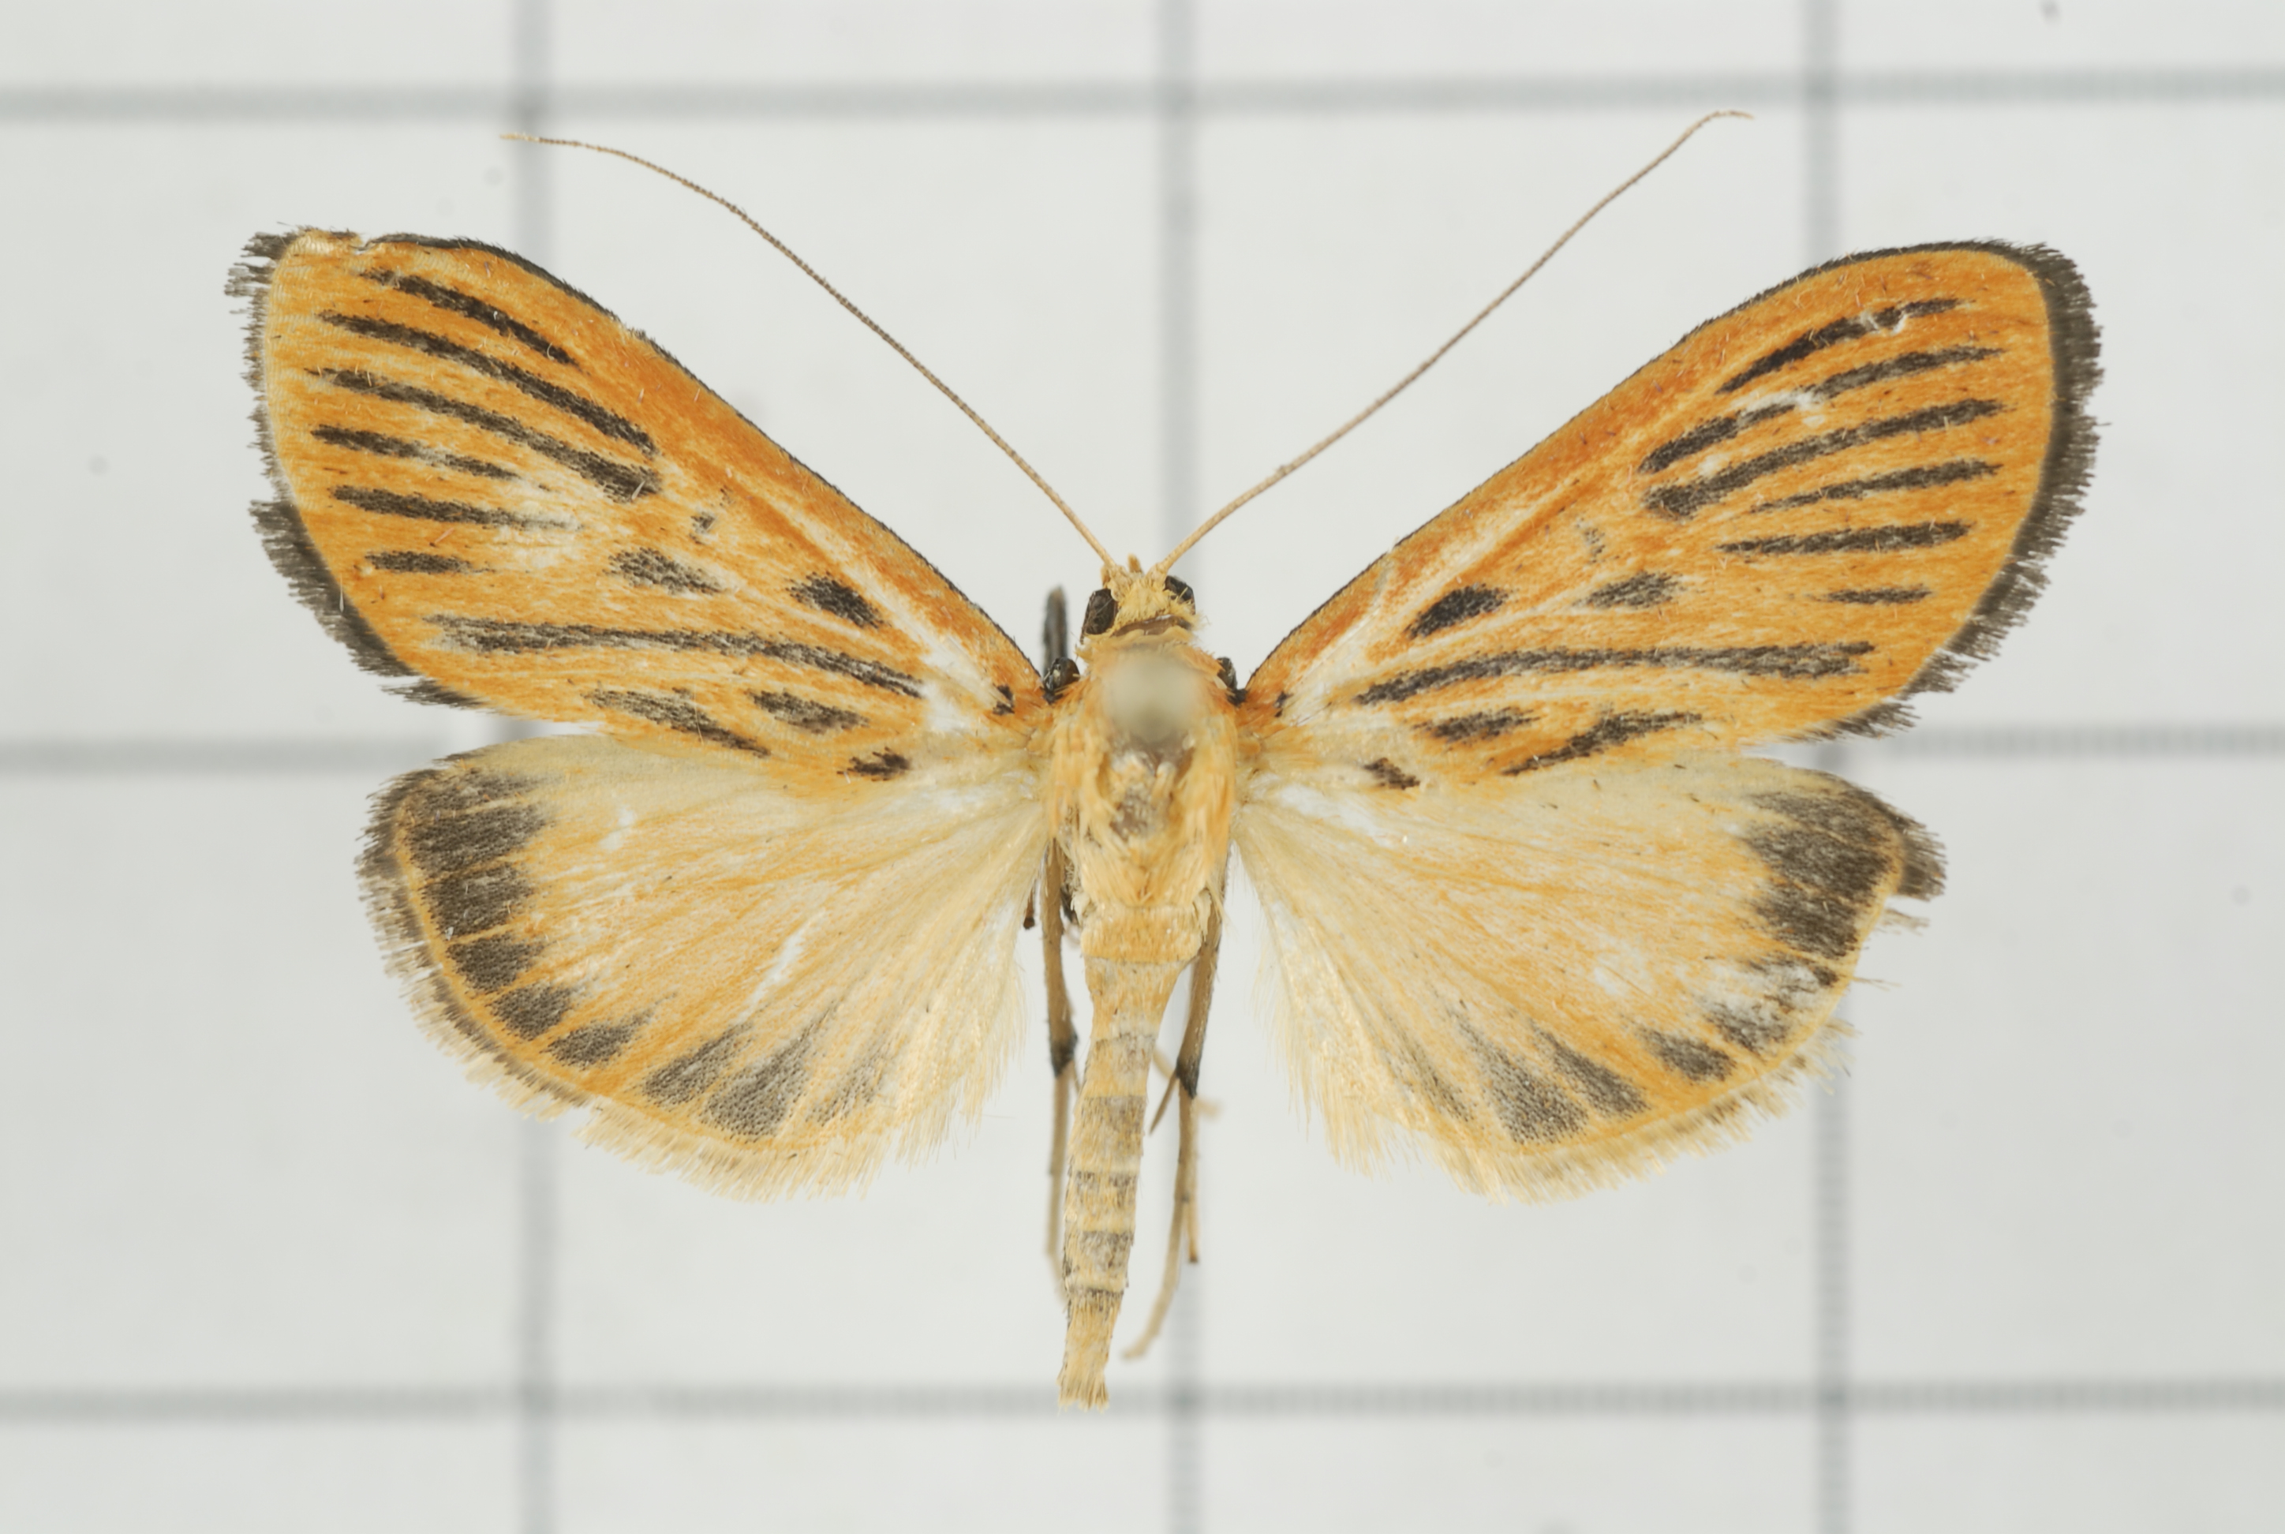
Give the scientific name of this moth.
Tyspanodes striata
